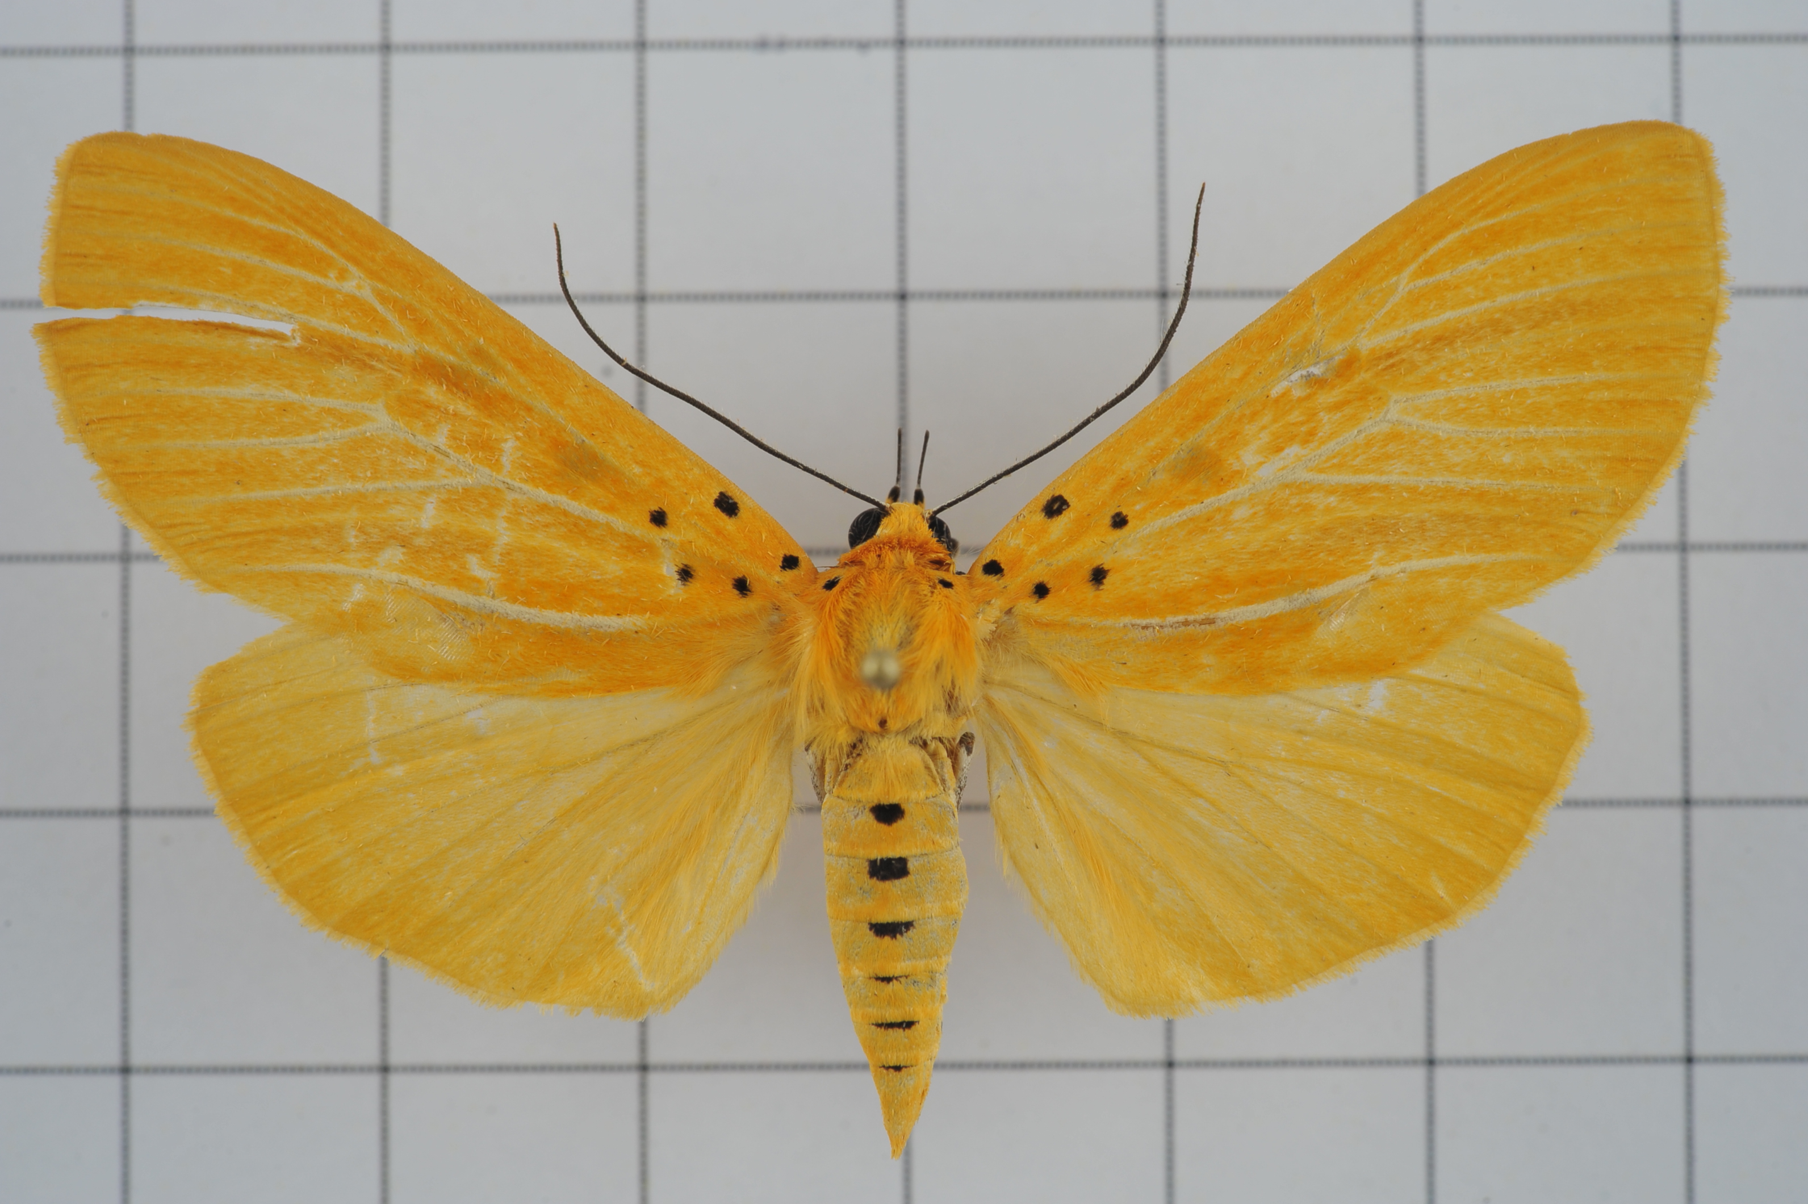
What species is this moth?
Asota egens confinis
